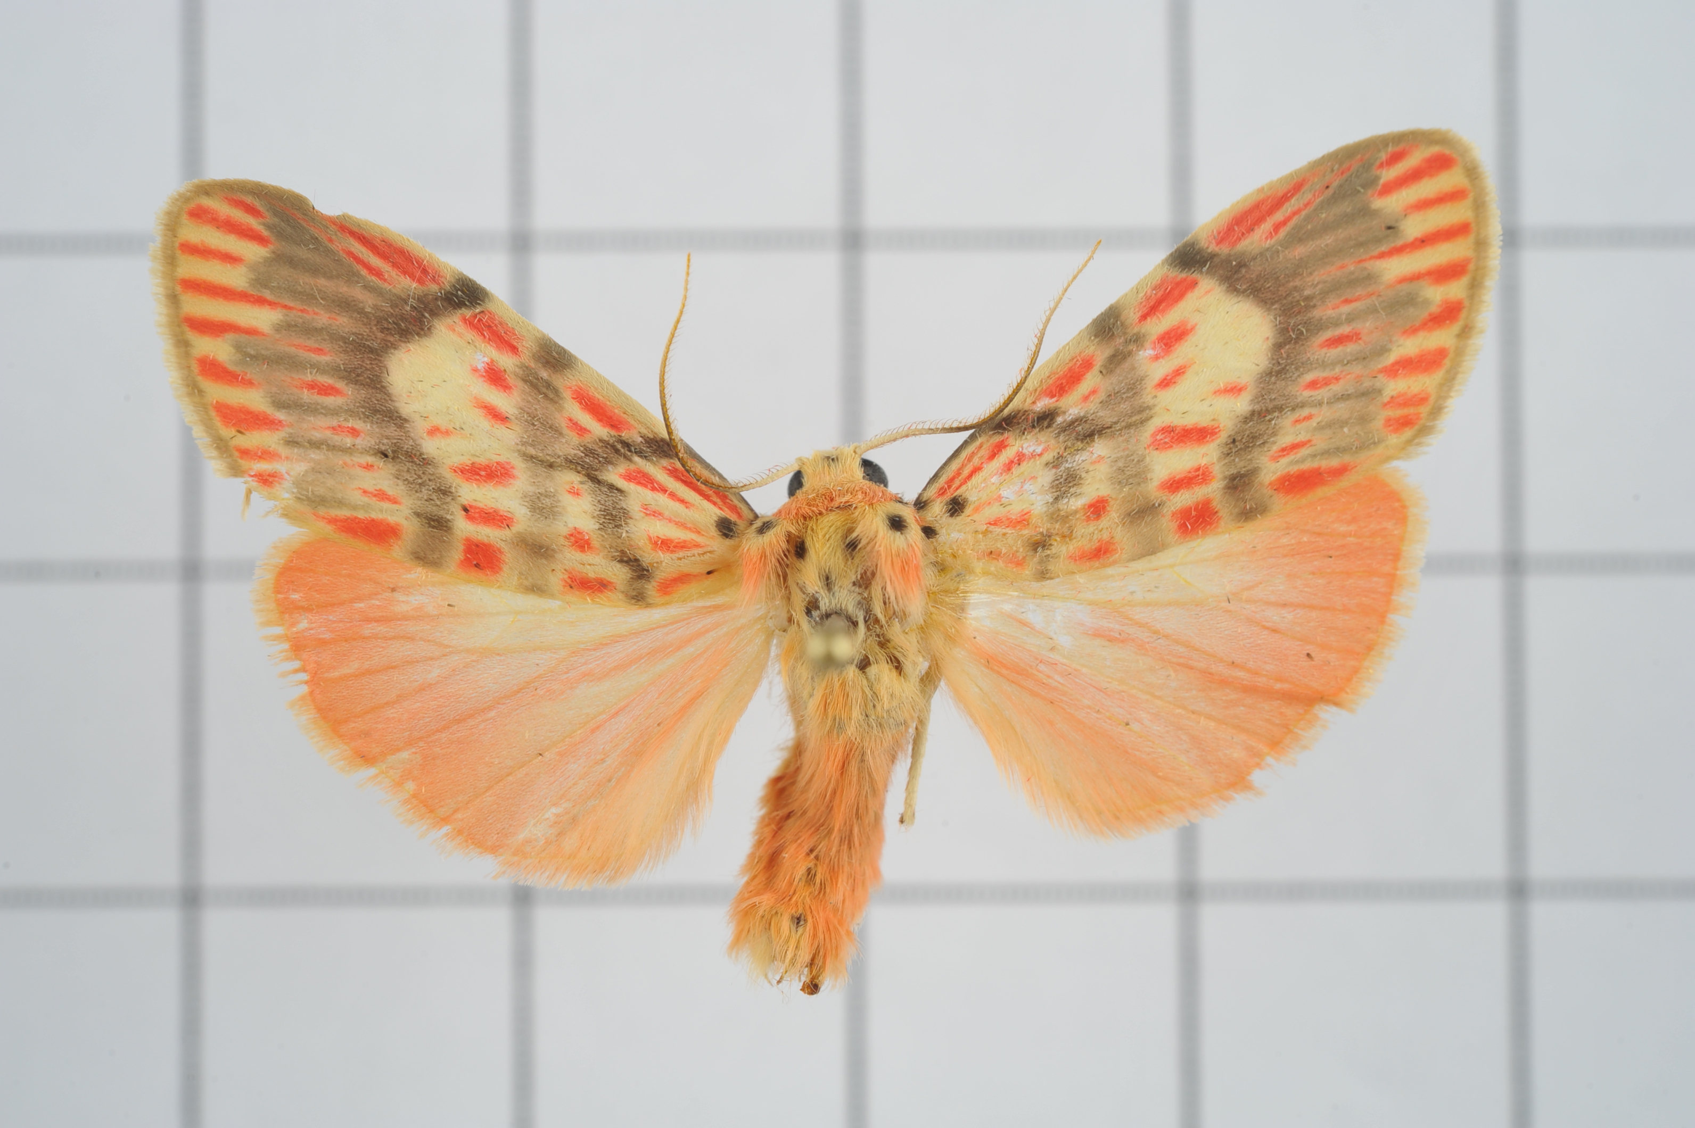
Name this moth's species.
Barsine fuscozonata
